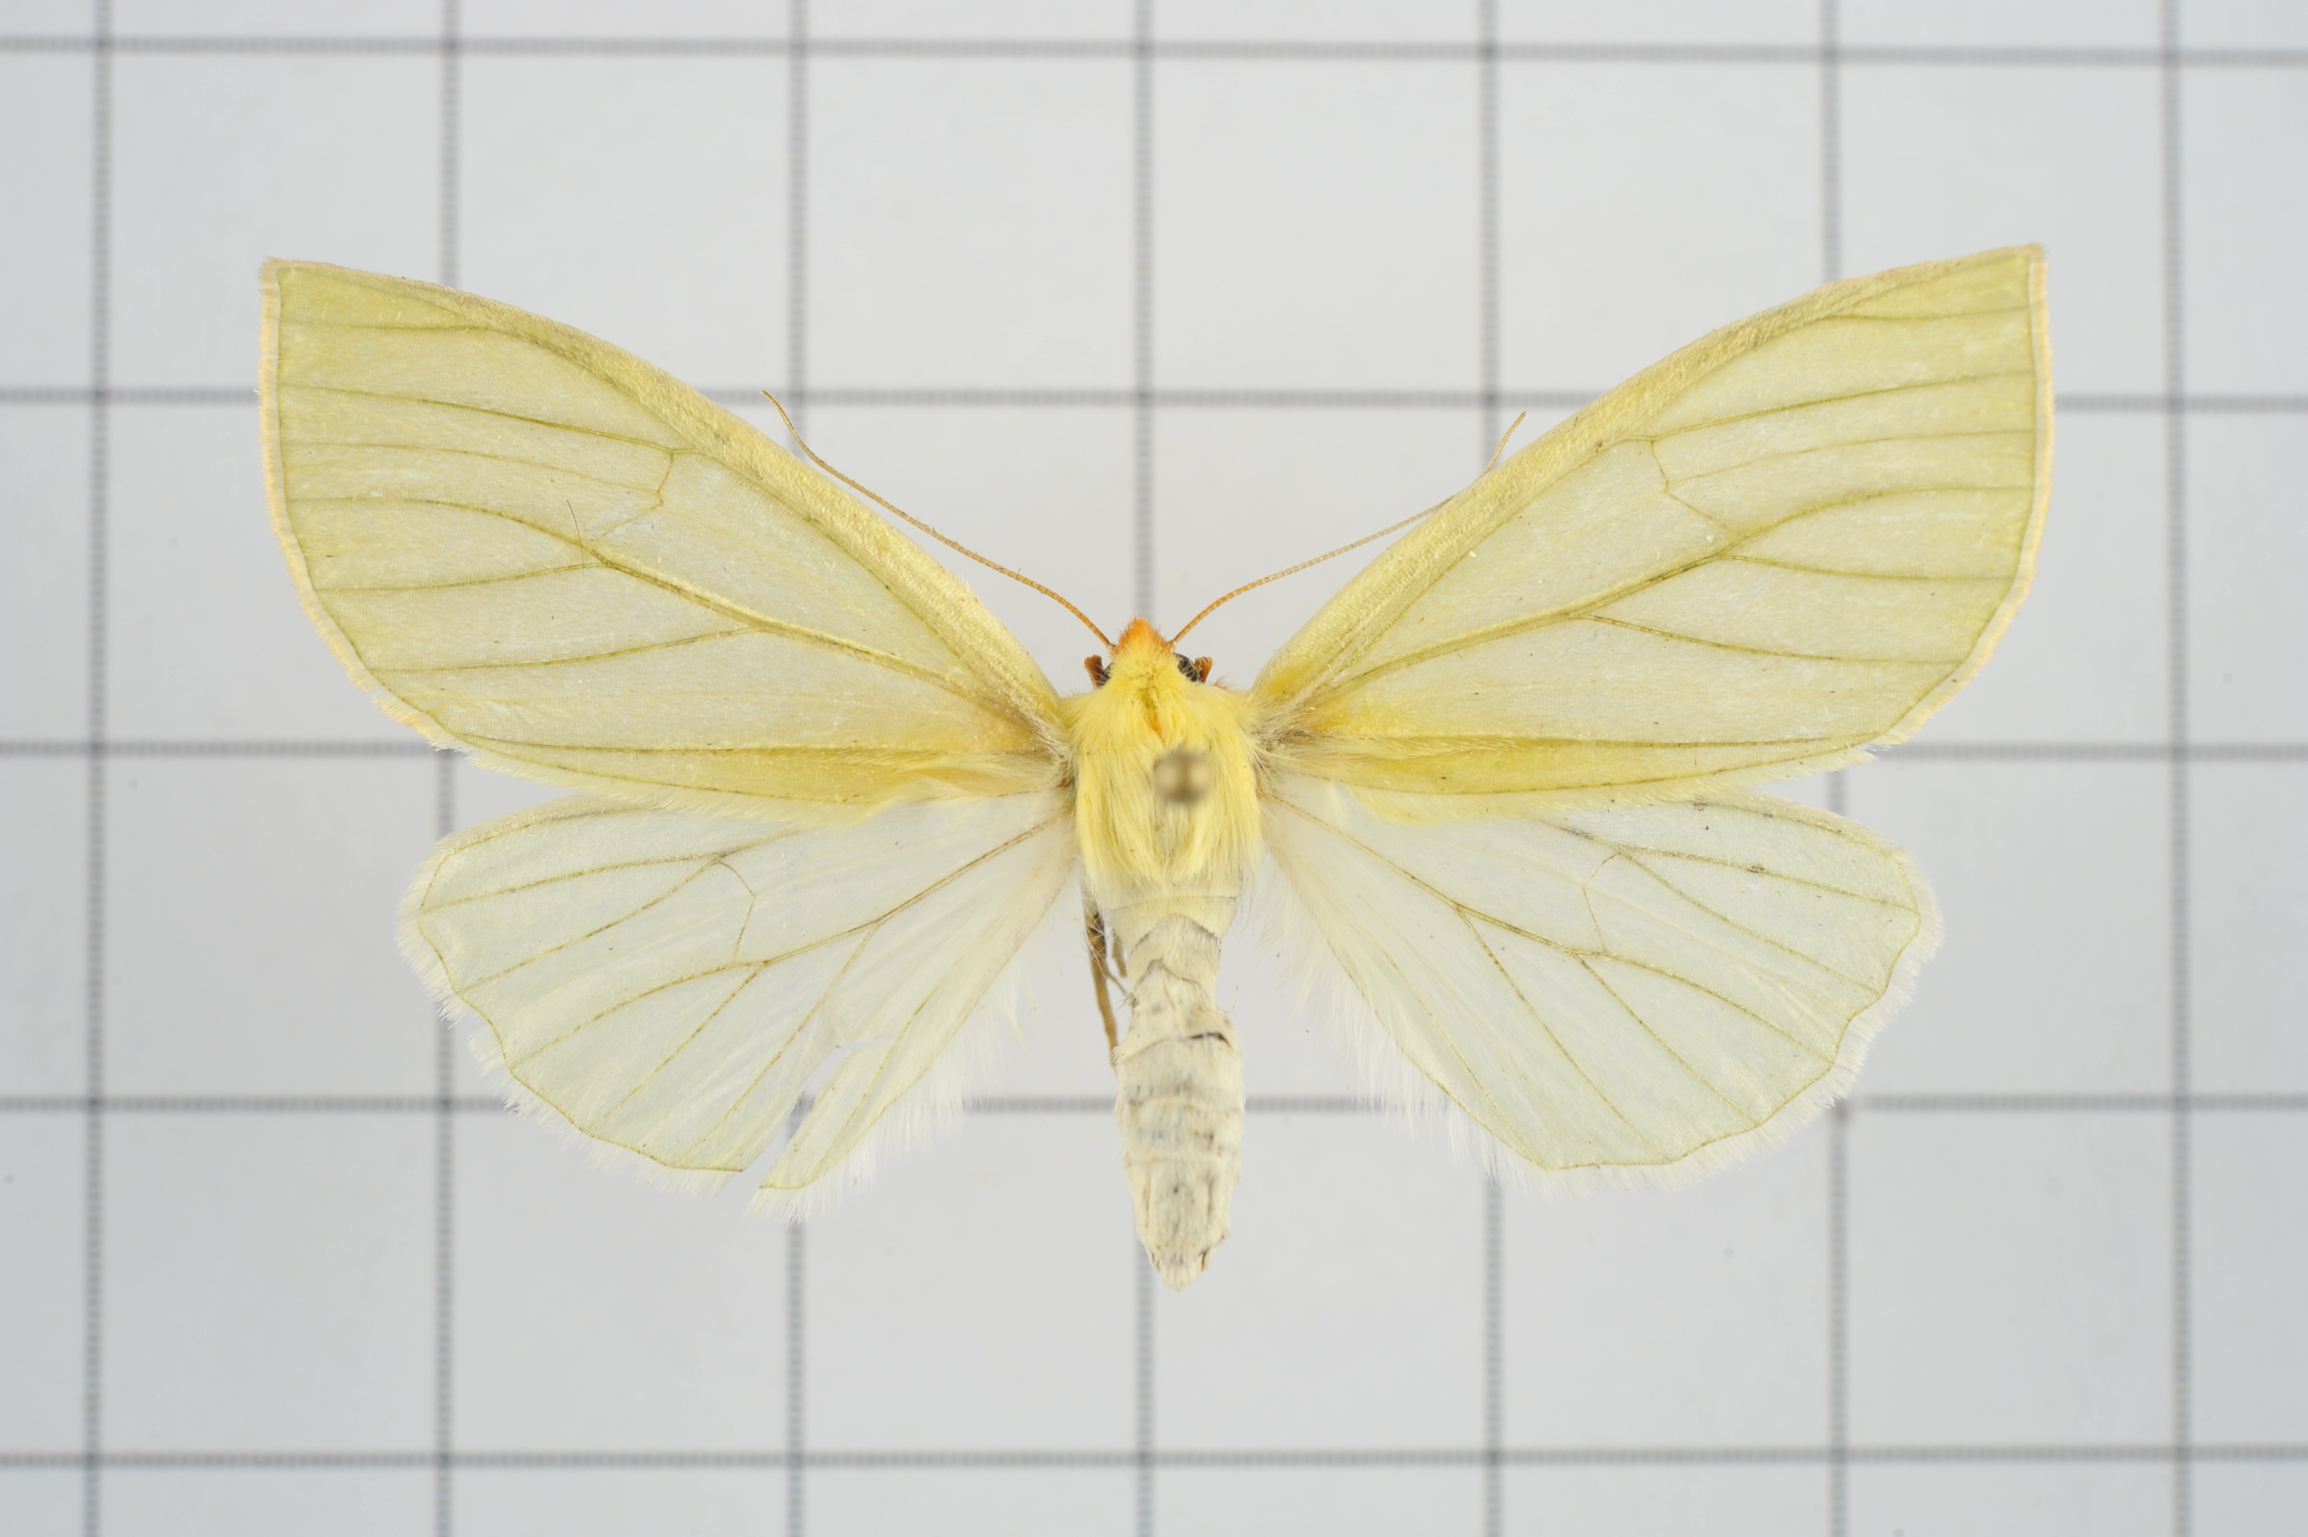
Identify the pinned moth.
Doratoptera lutea
